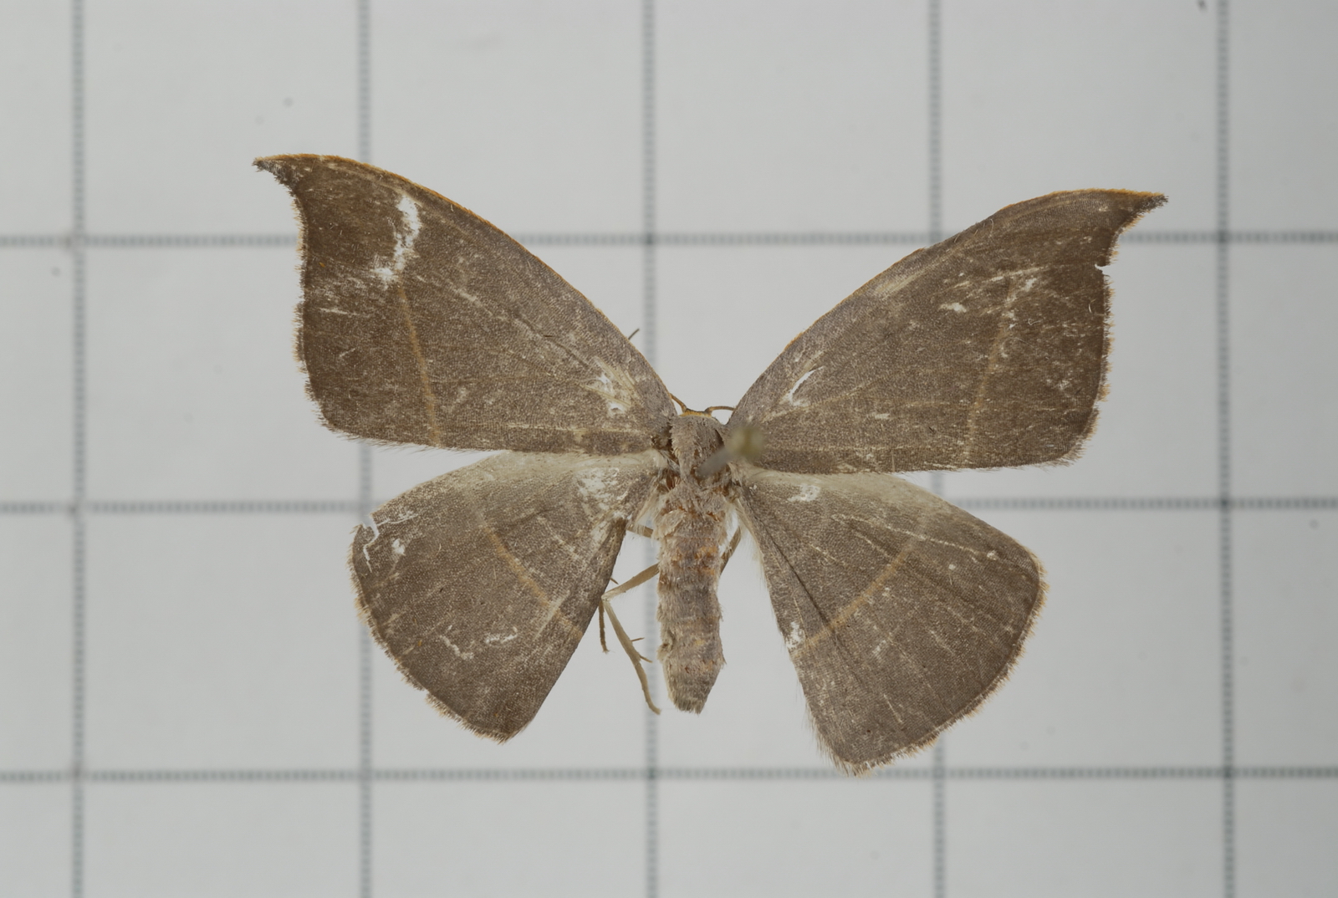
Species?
Microblepsis violacea
